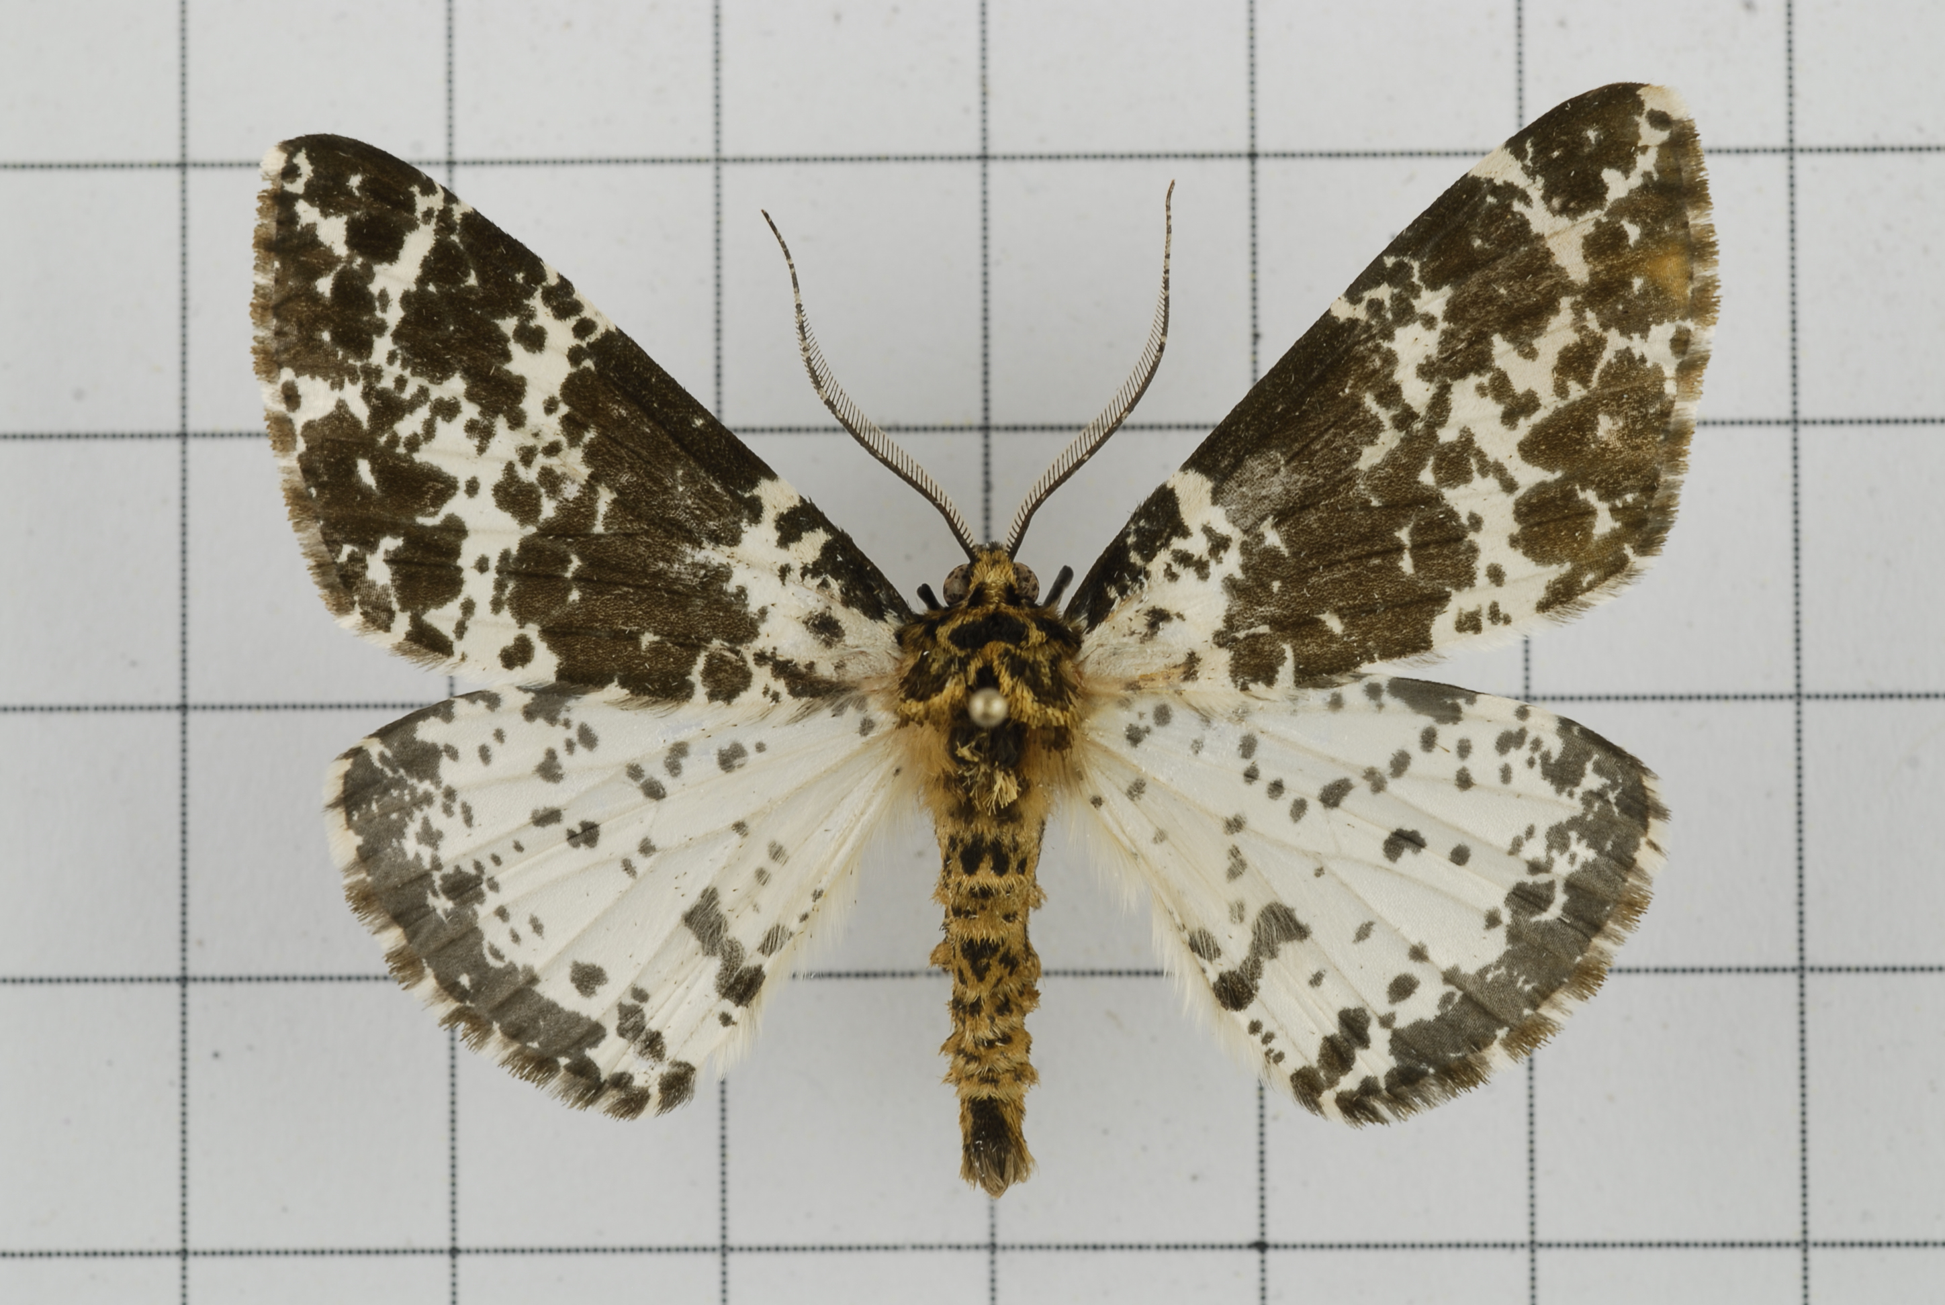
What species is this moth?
Arichanna picaria
